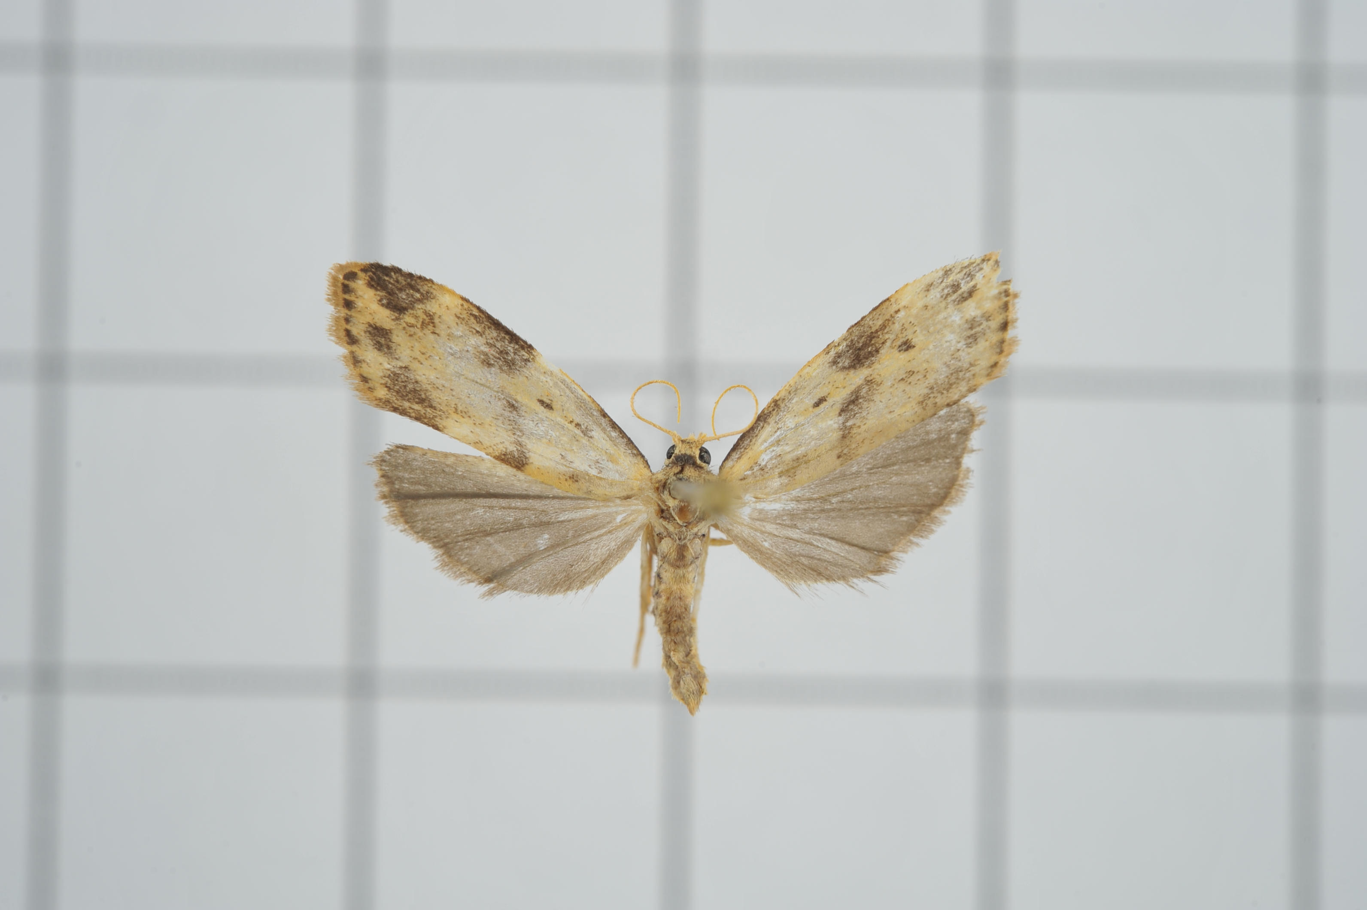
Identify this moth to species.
Meteugoa ochrivena
